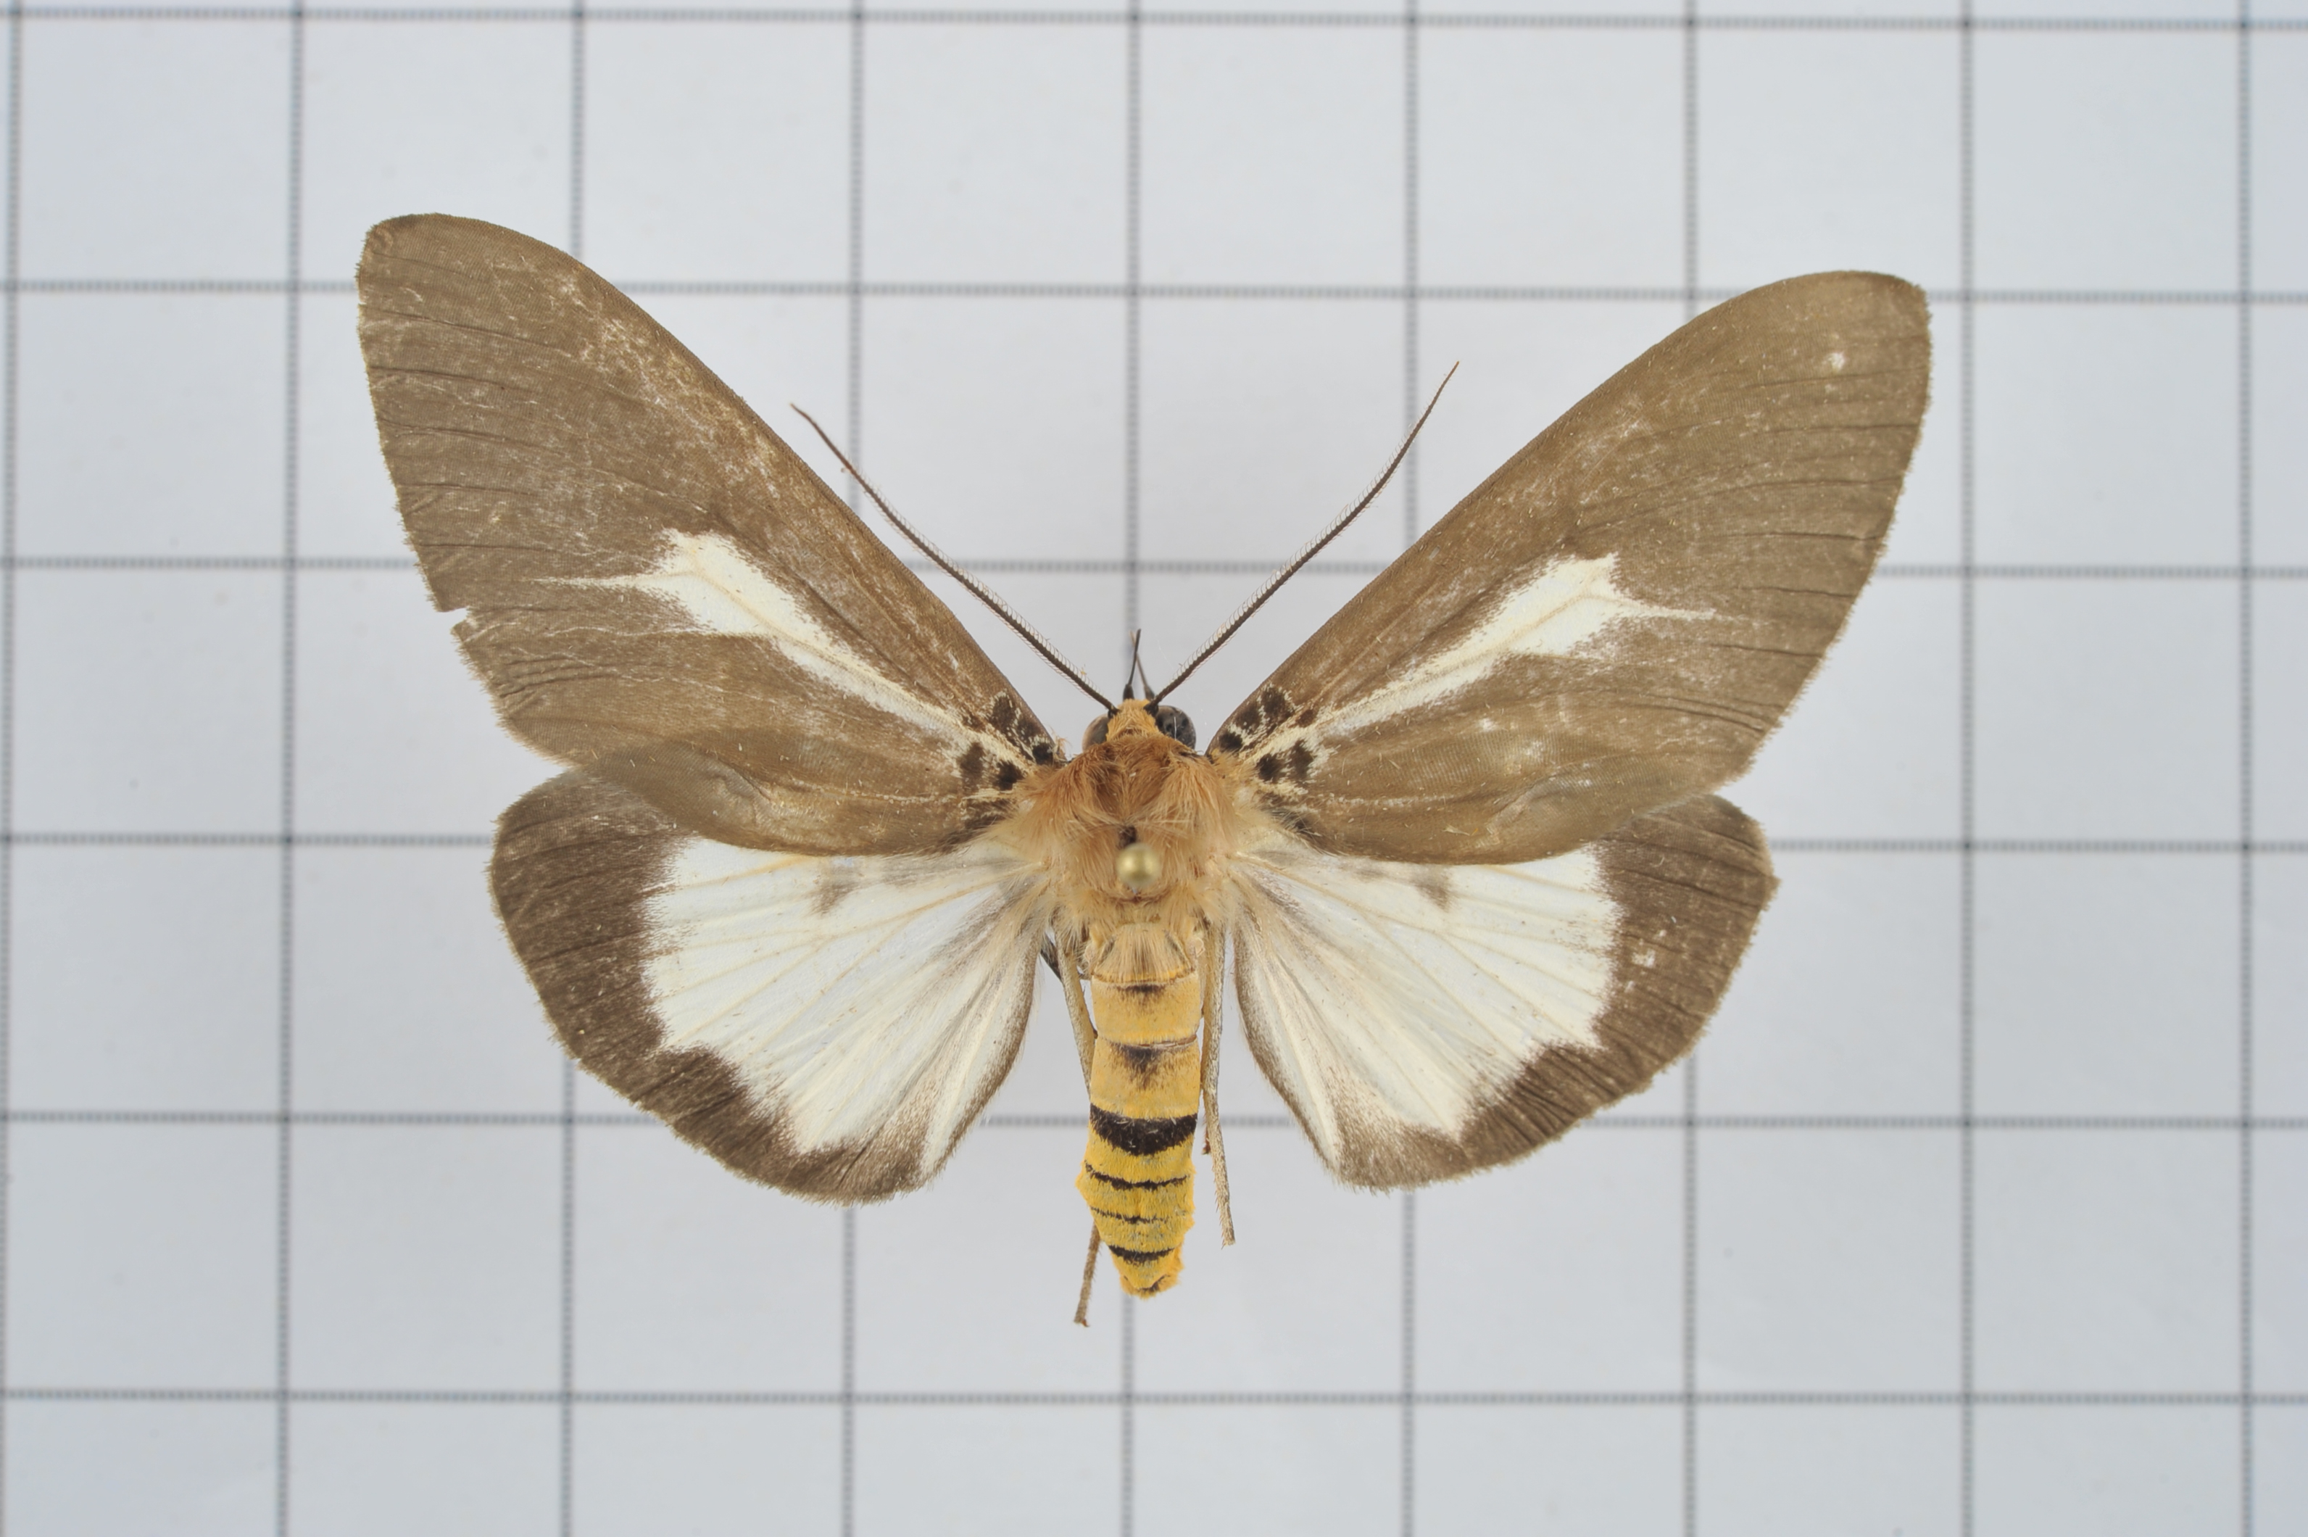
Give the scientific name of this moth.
Asota heliconia zebrina
